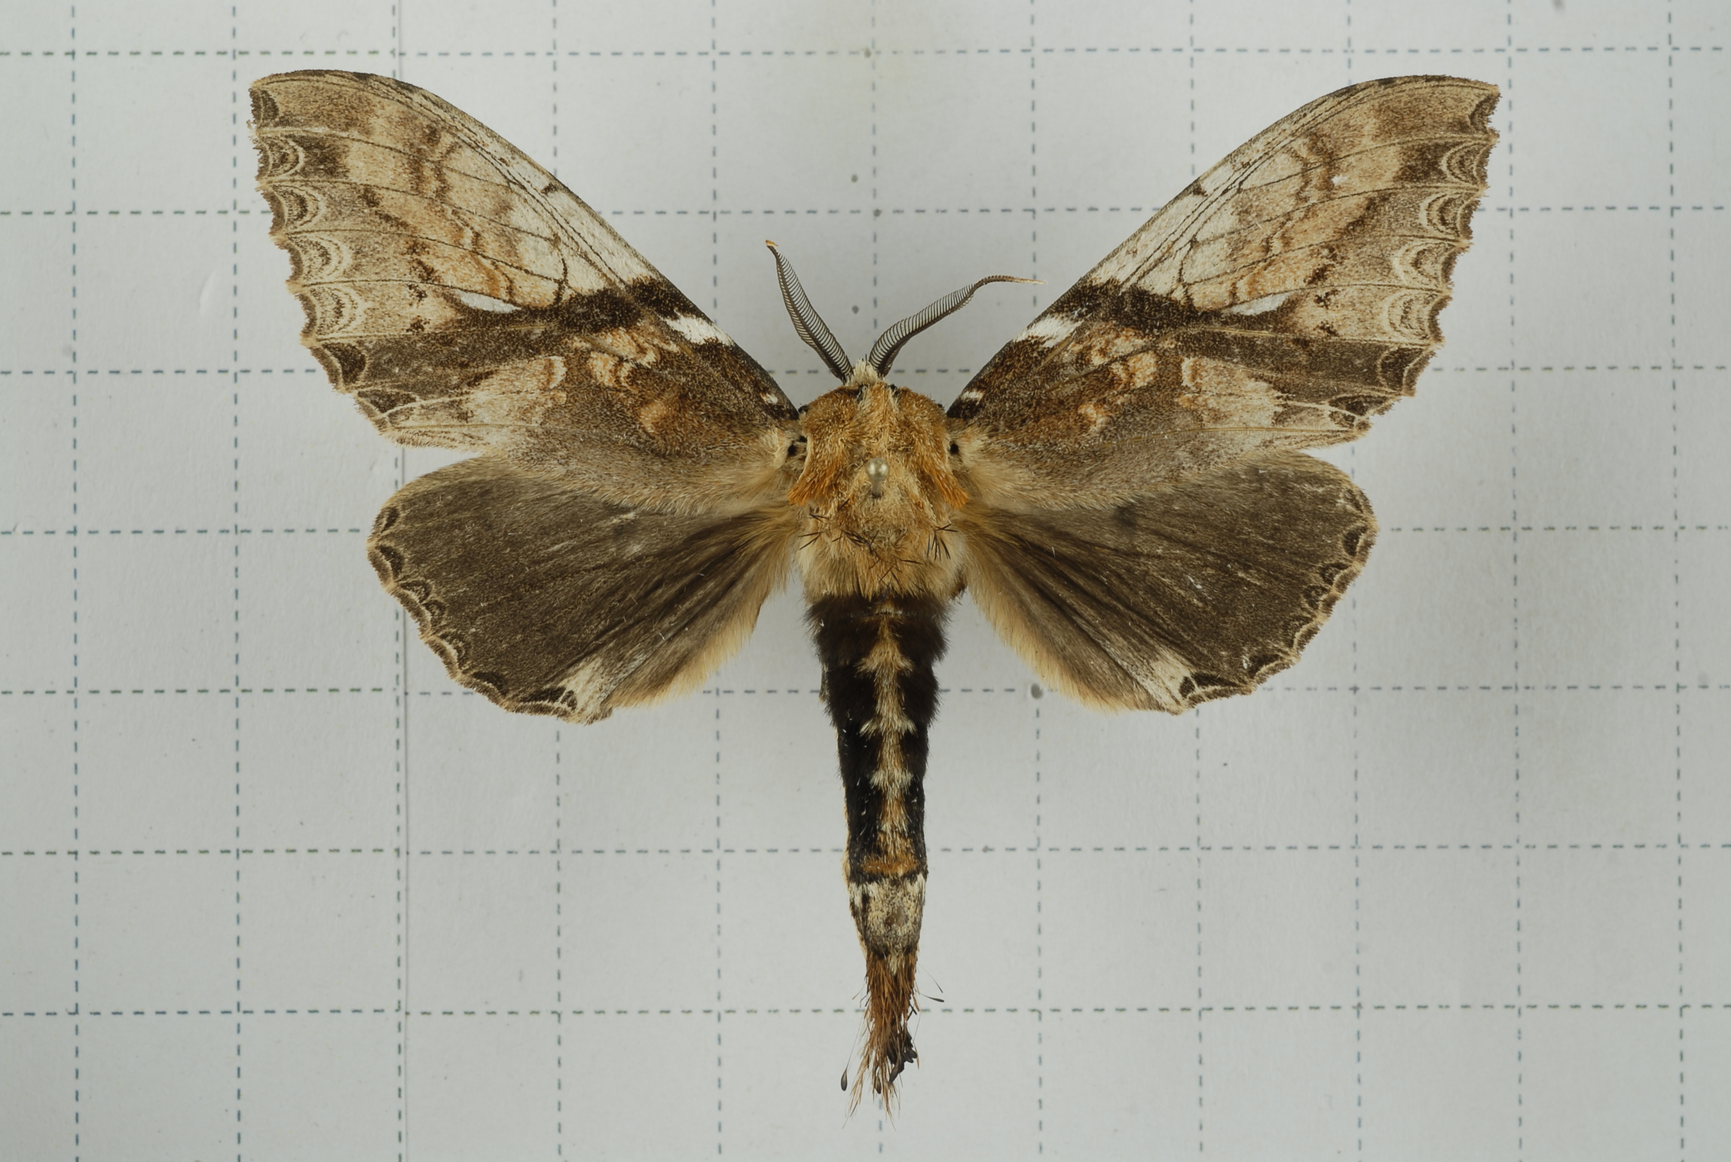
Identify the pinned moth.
Dudusa nobilis
